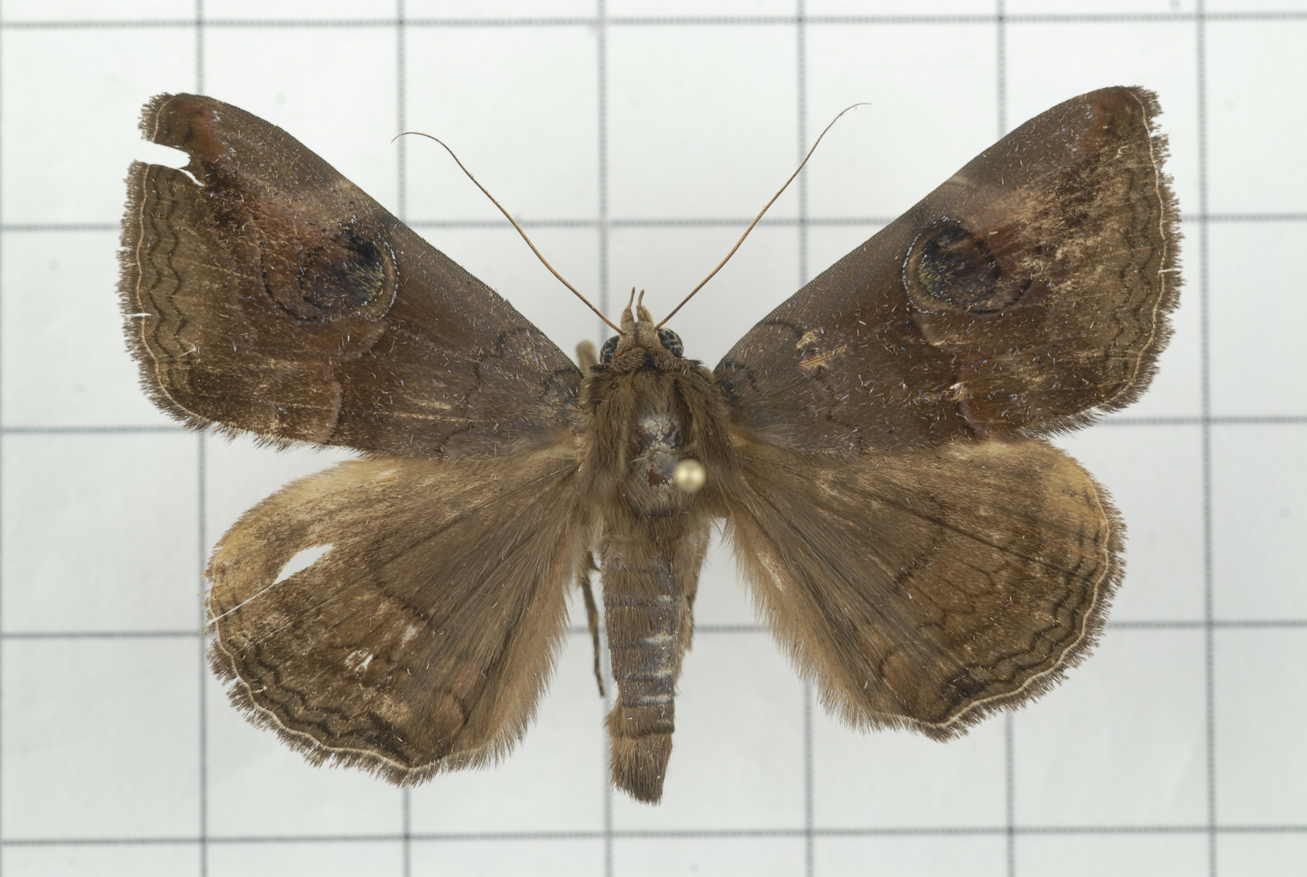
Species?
Ommatophora luminosa
